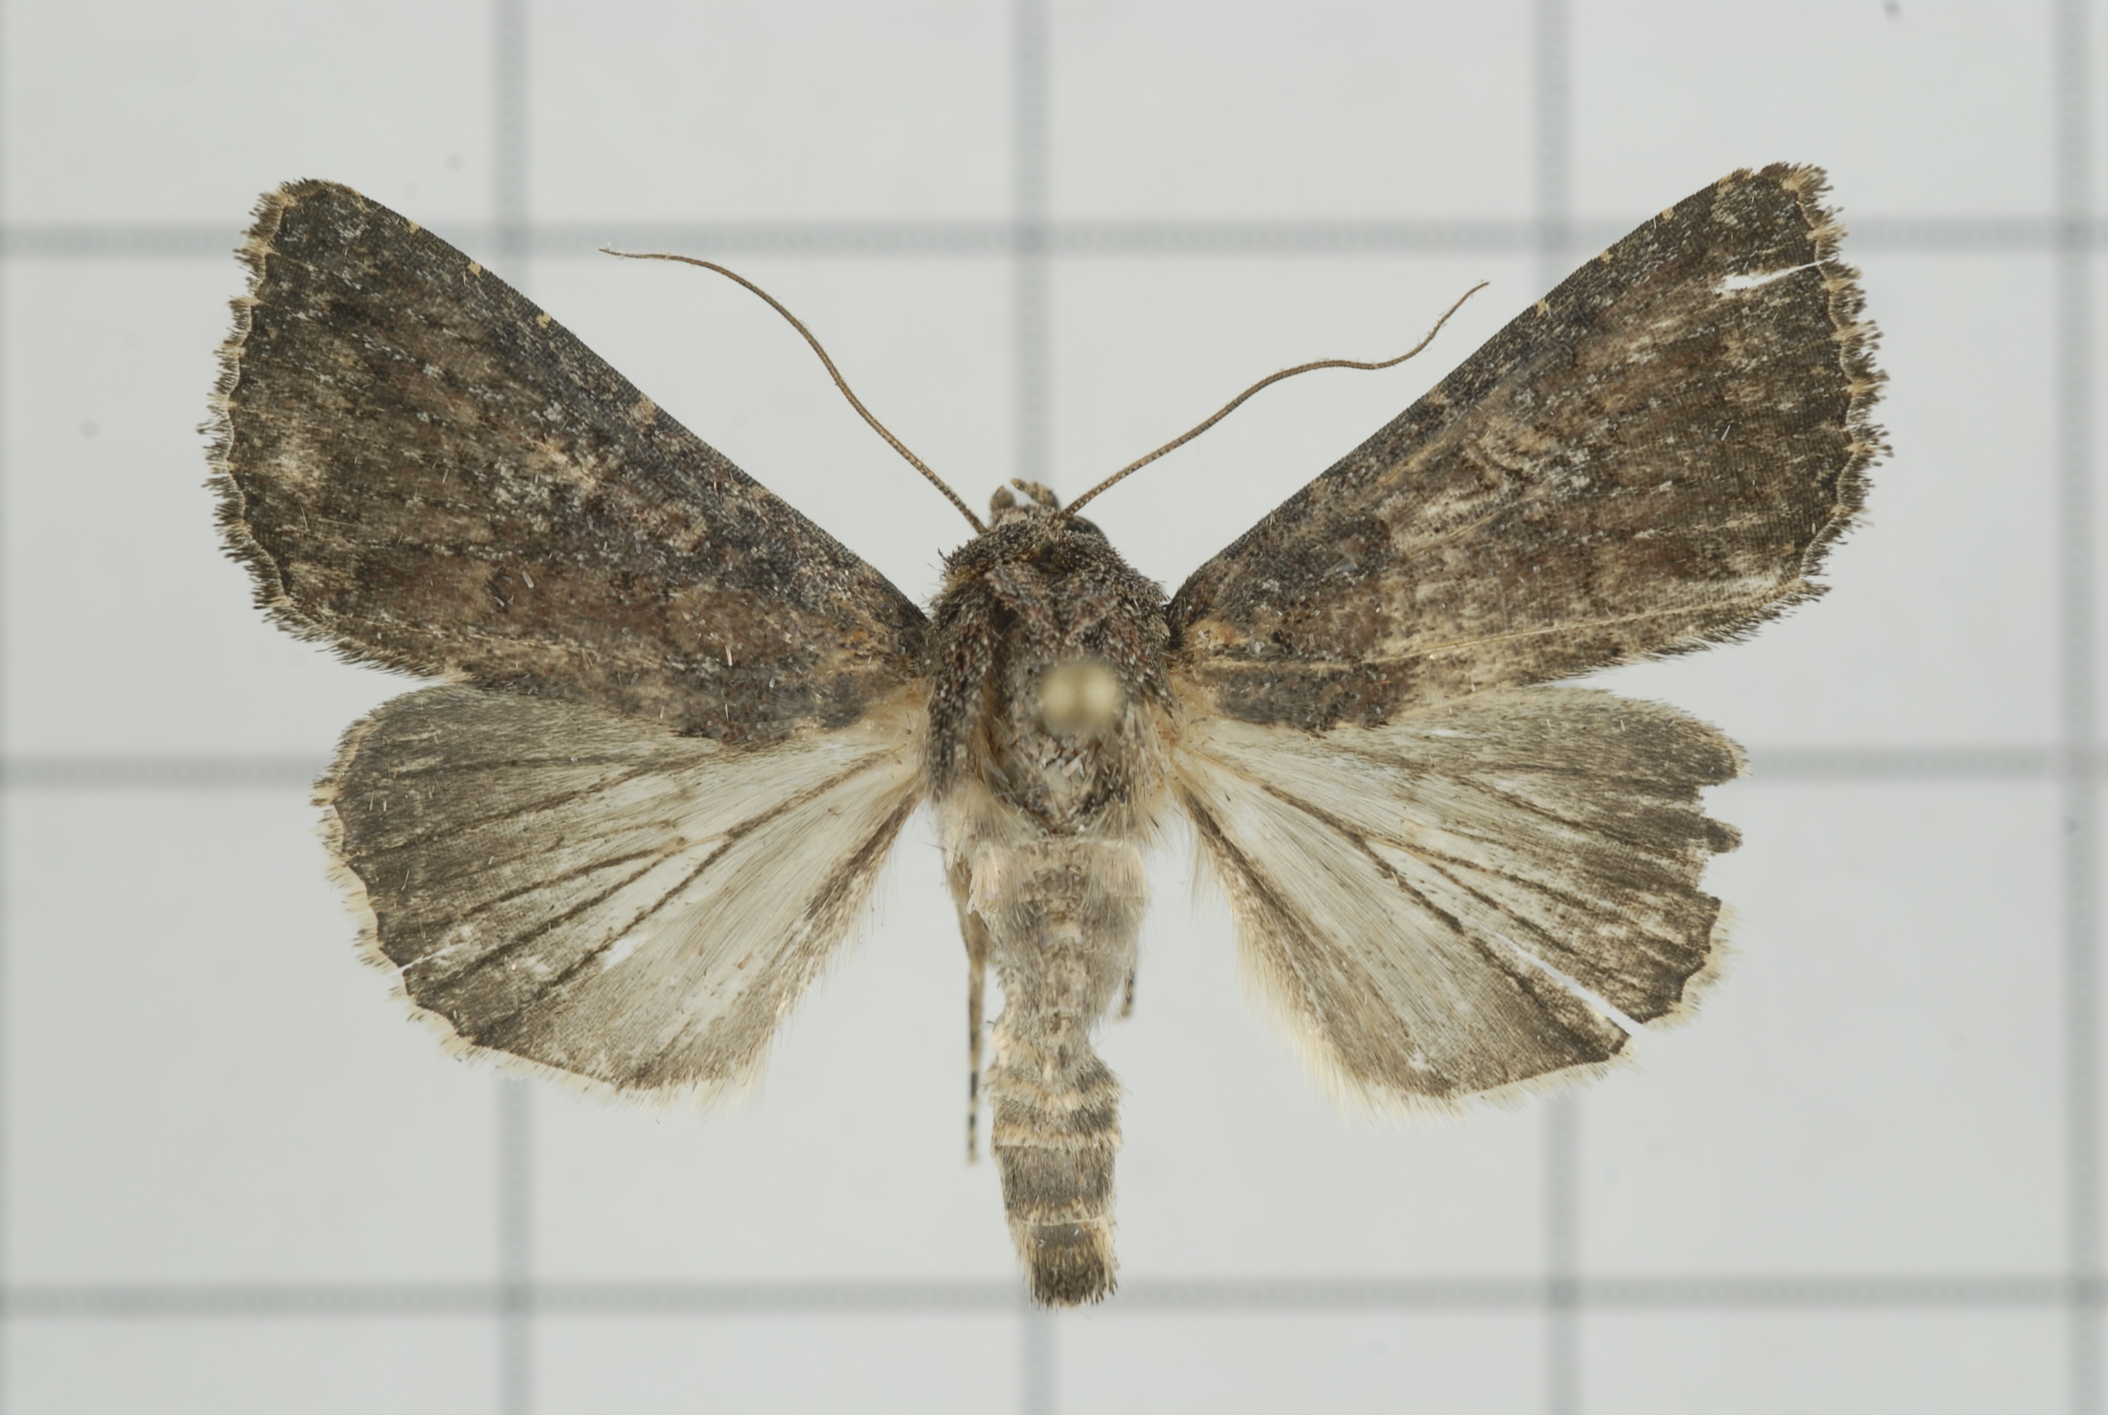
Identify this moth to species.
Condica illecta
